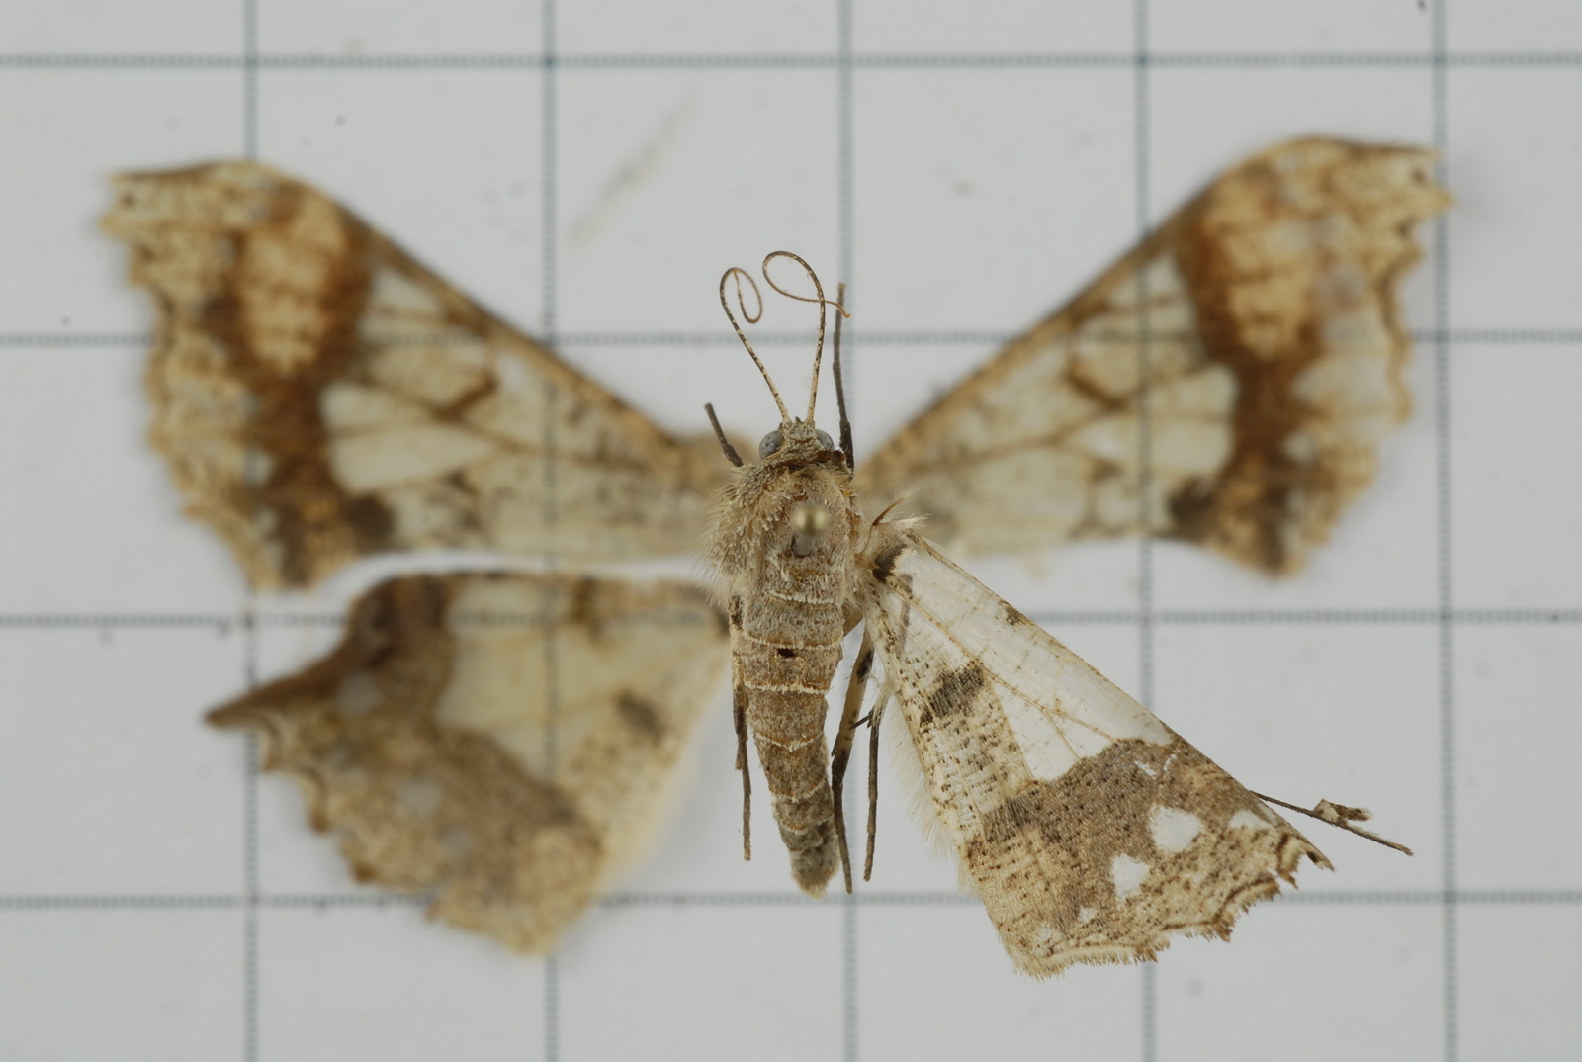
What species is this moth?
Krananda semihyalina
